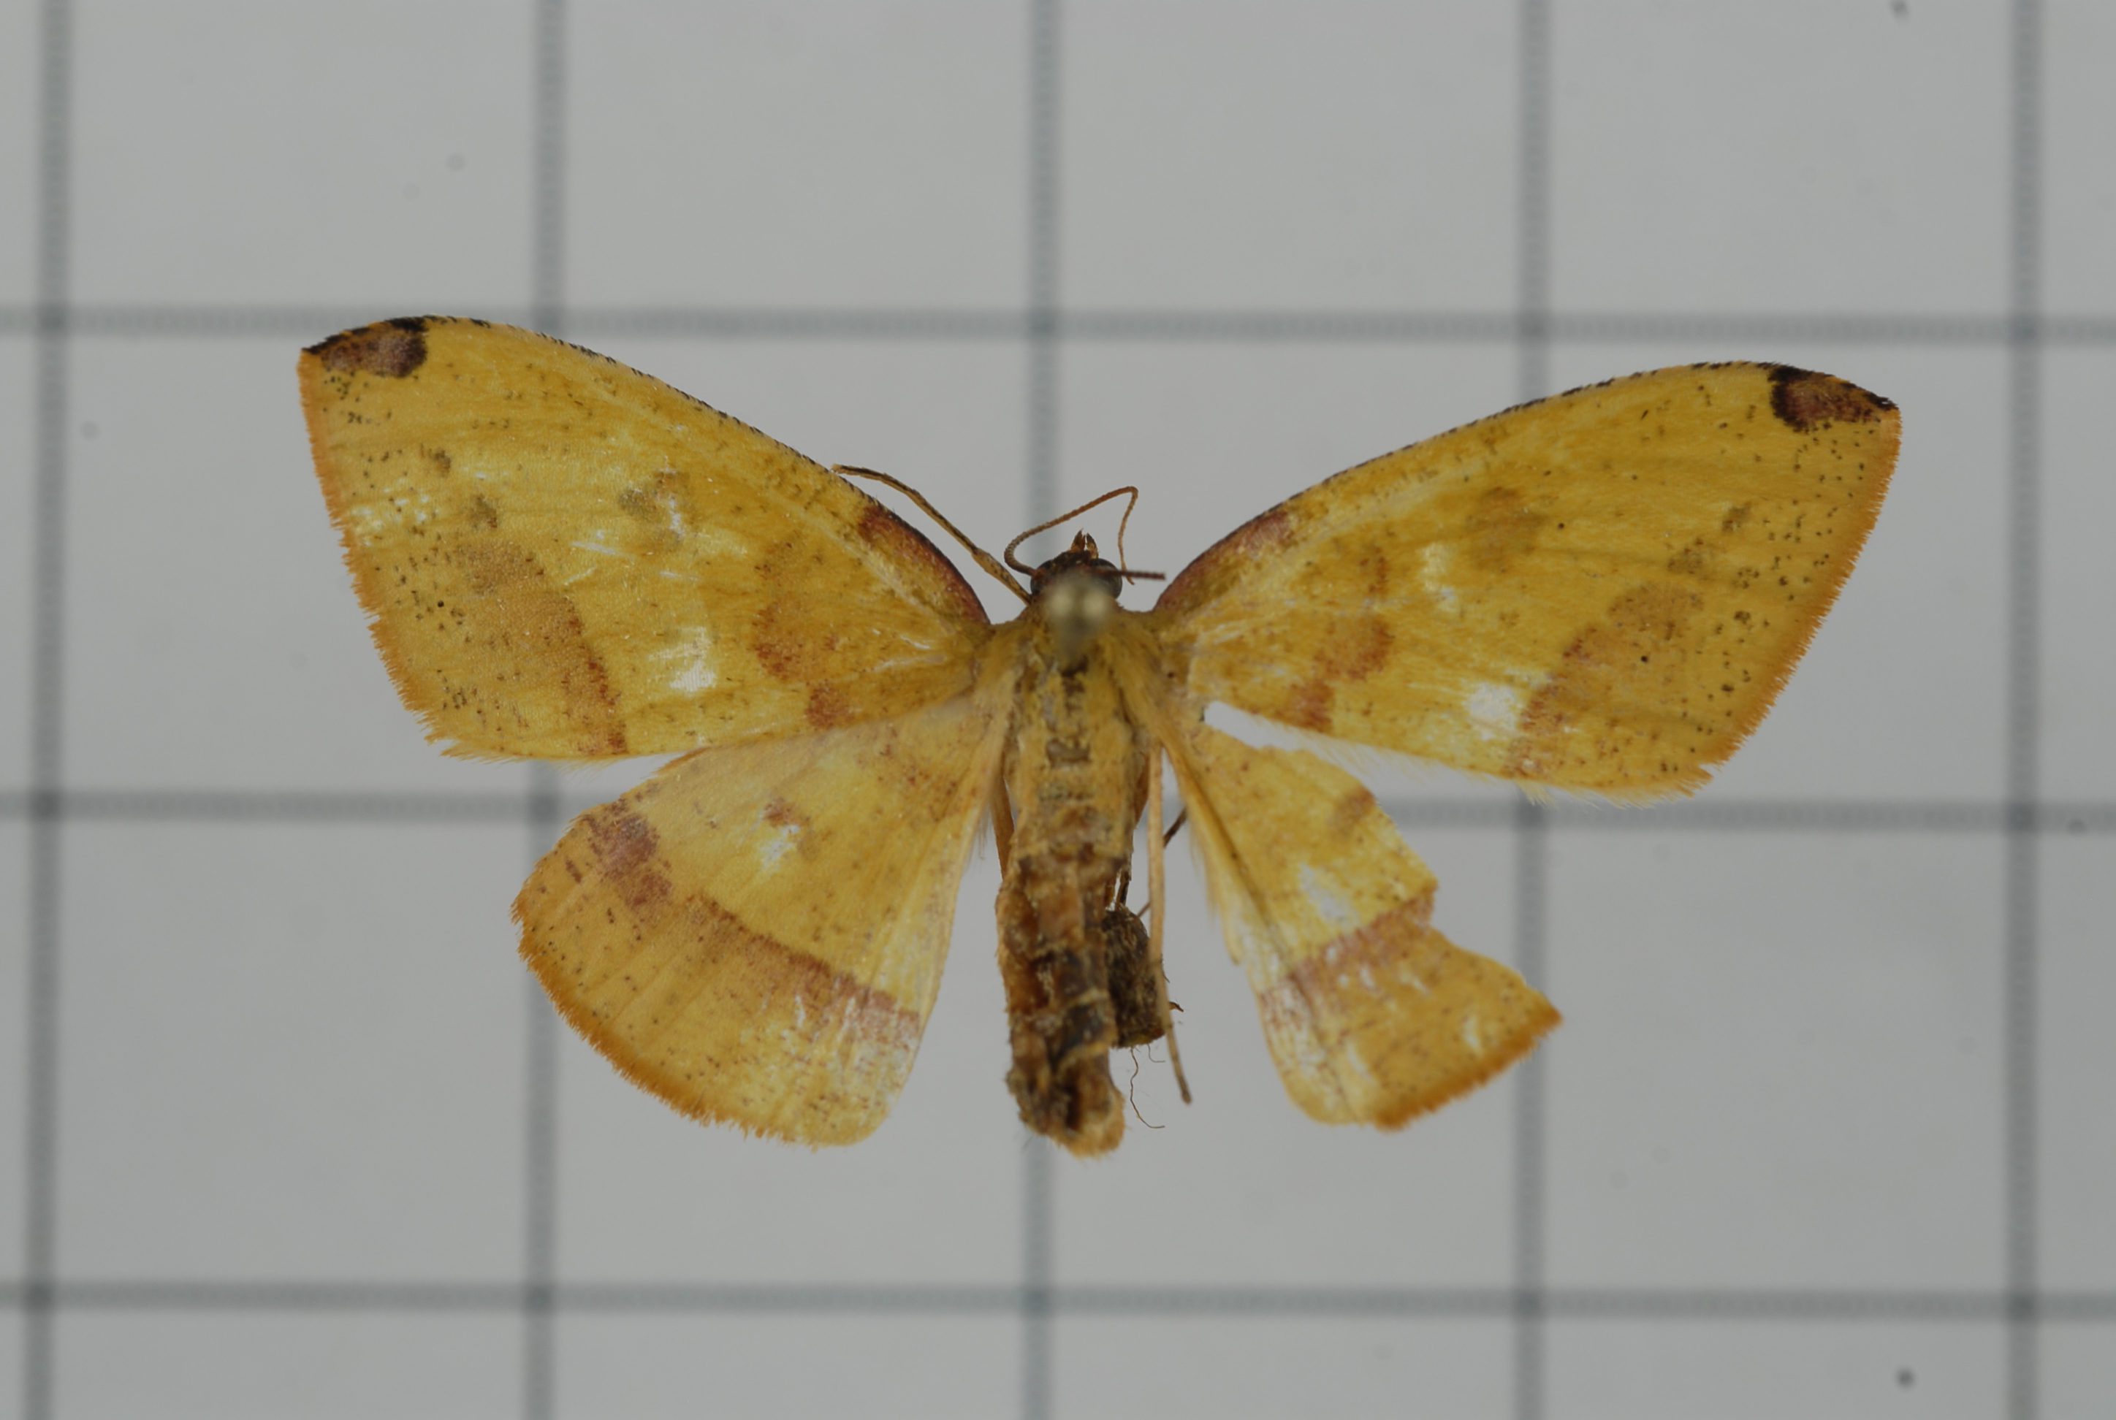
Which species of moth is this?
Heterolocha coccinea
